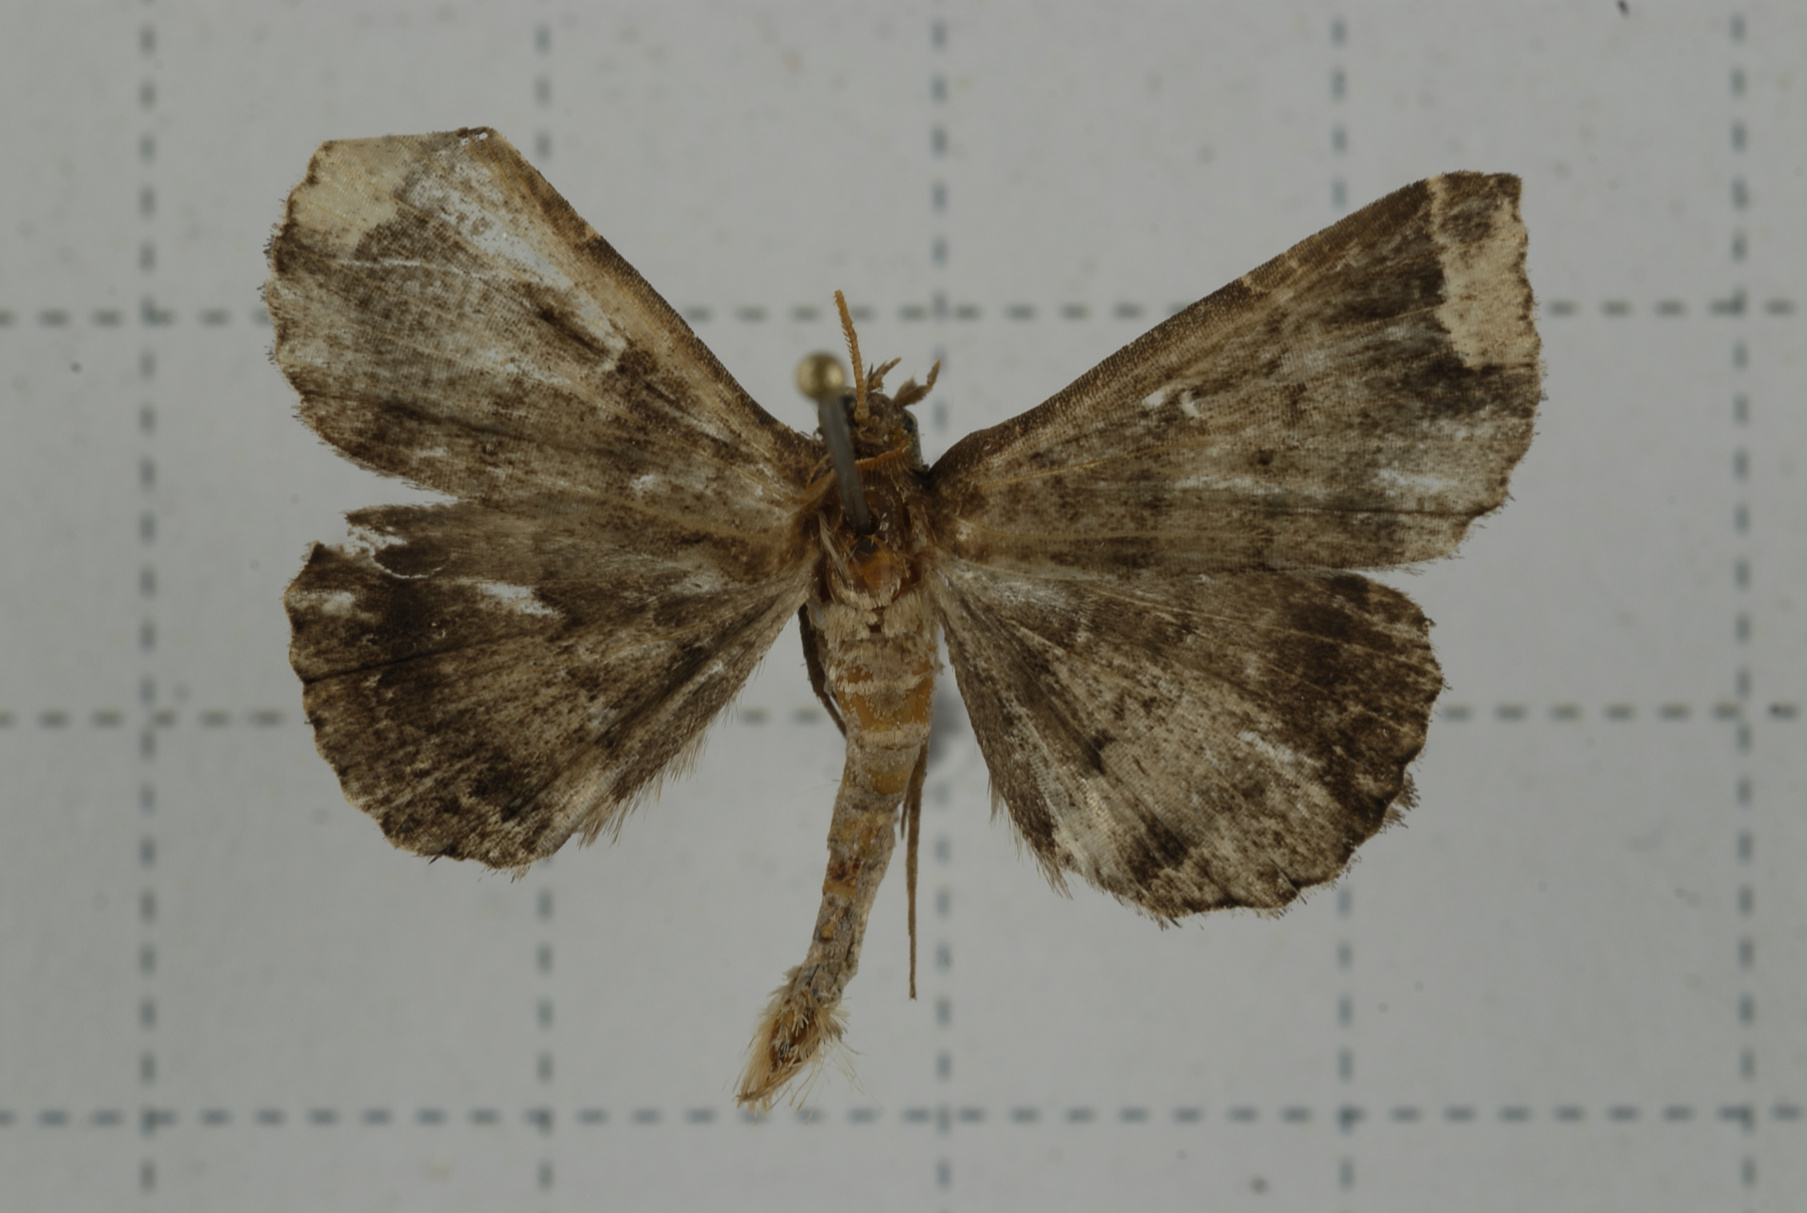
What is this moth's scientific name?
Adrapsa quadrilinealis
